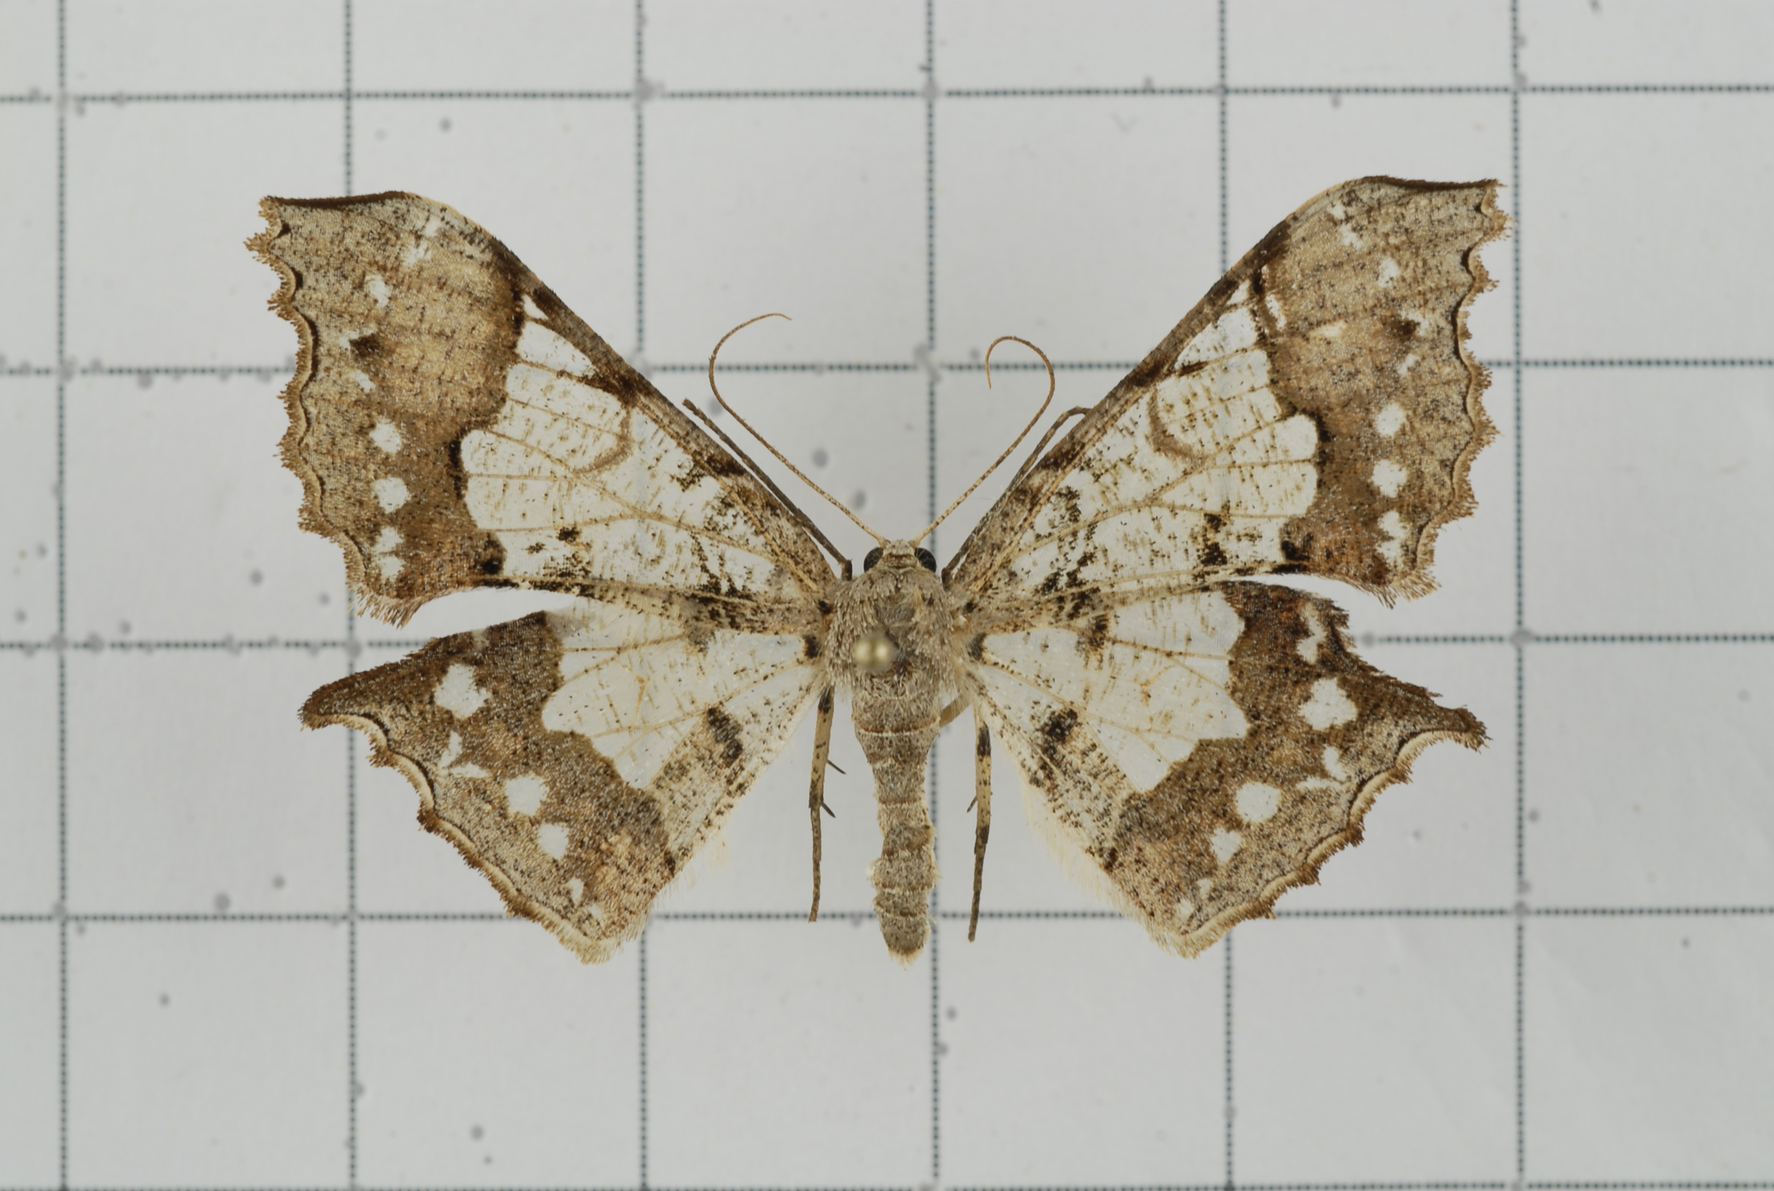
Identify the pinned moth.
Krananda semihyalina
